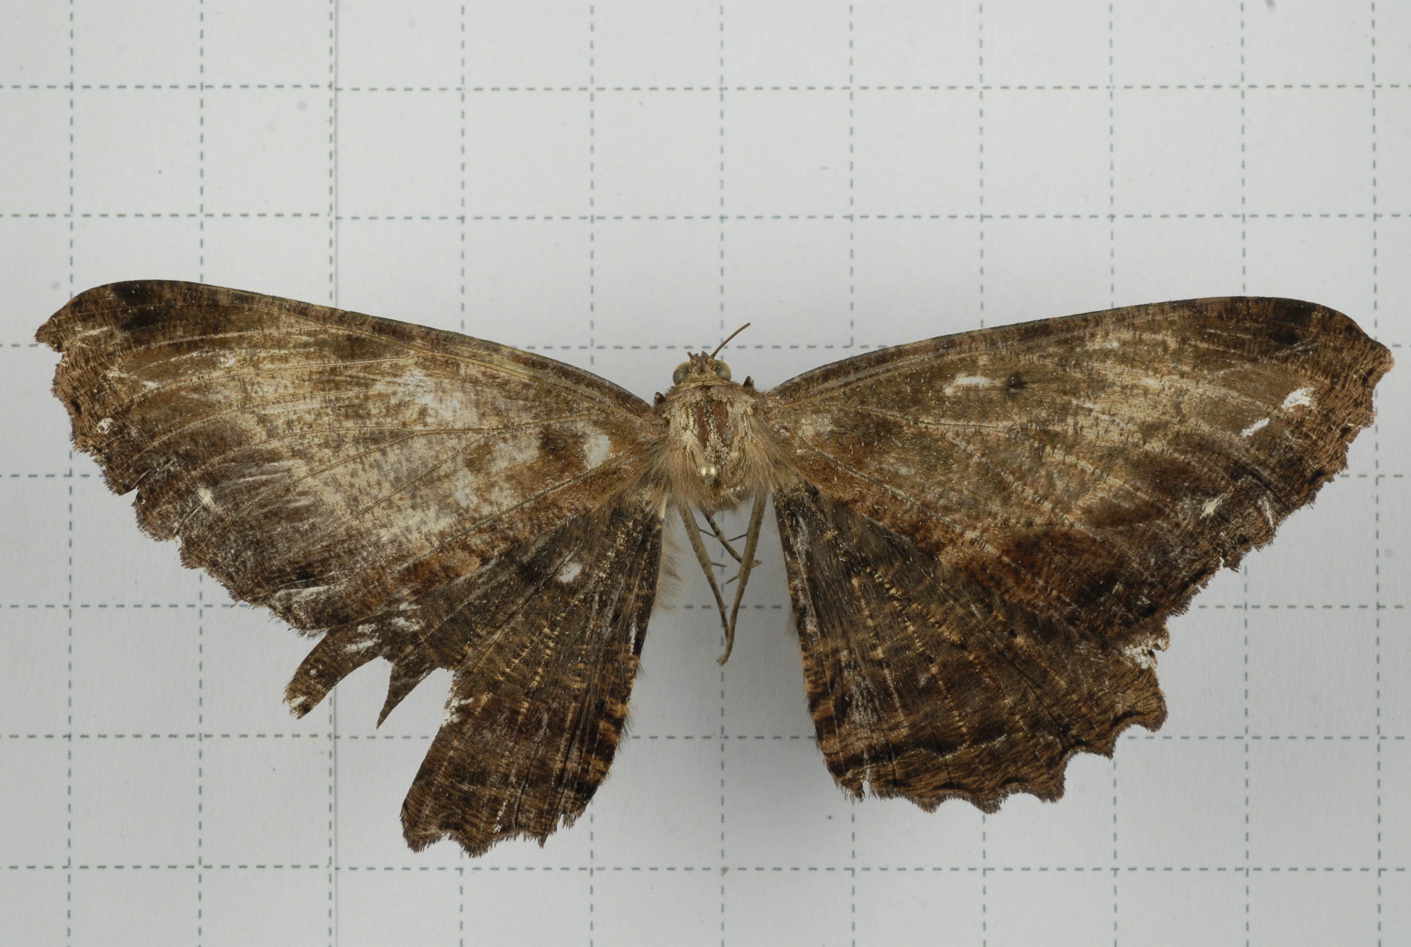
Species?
Chorodna creataria
